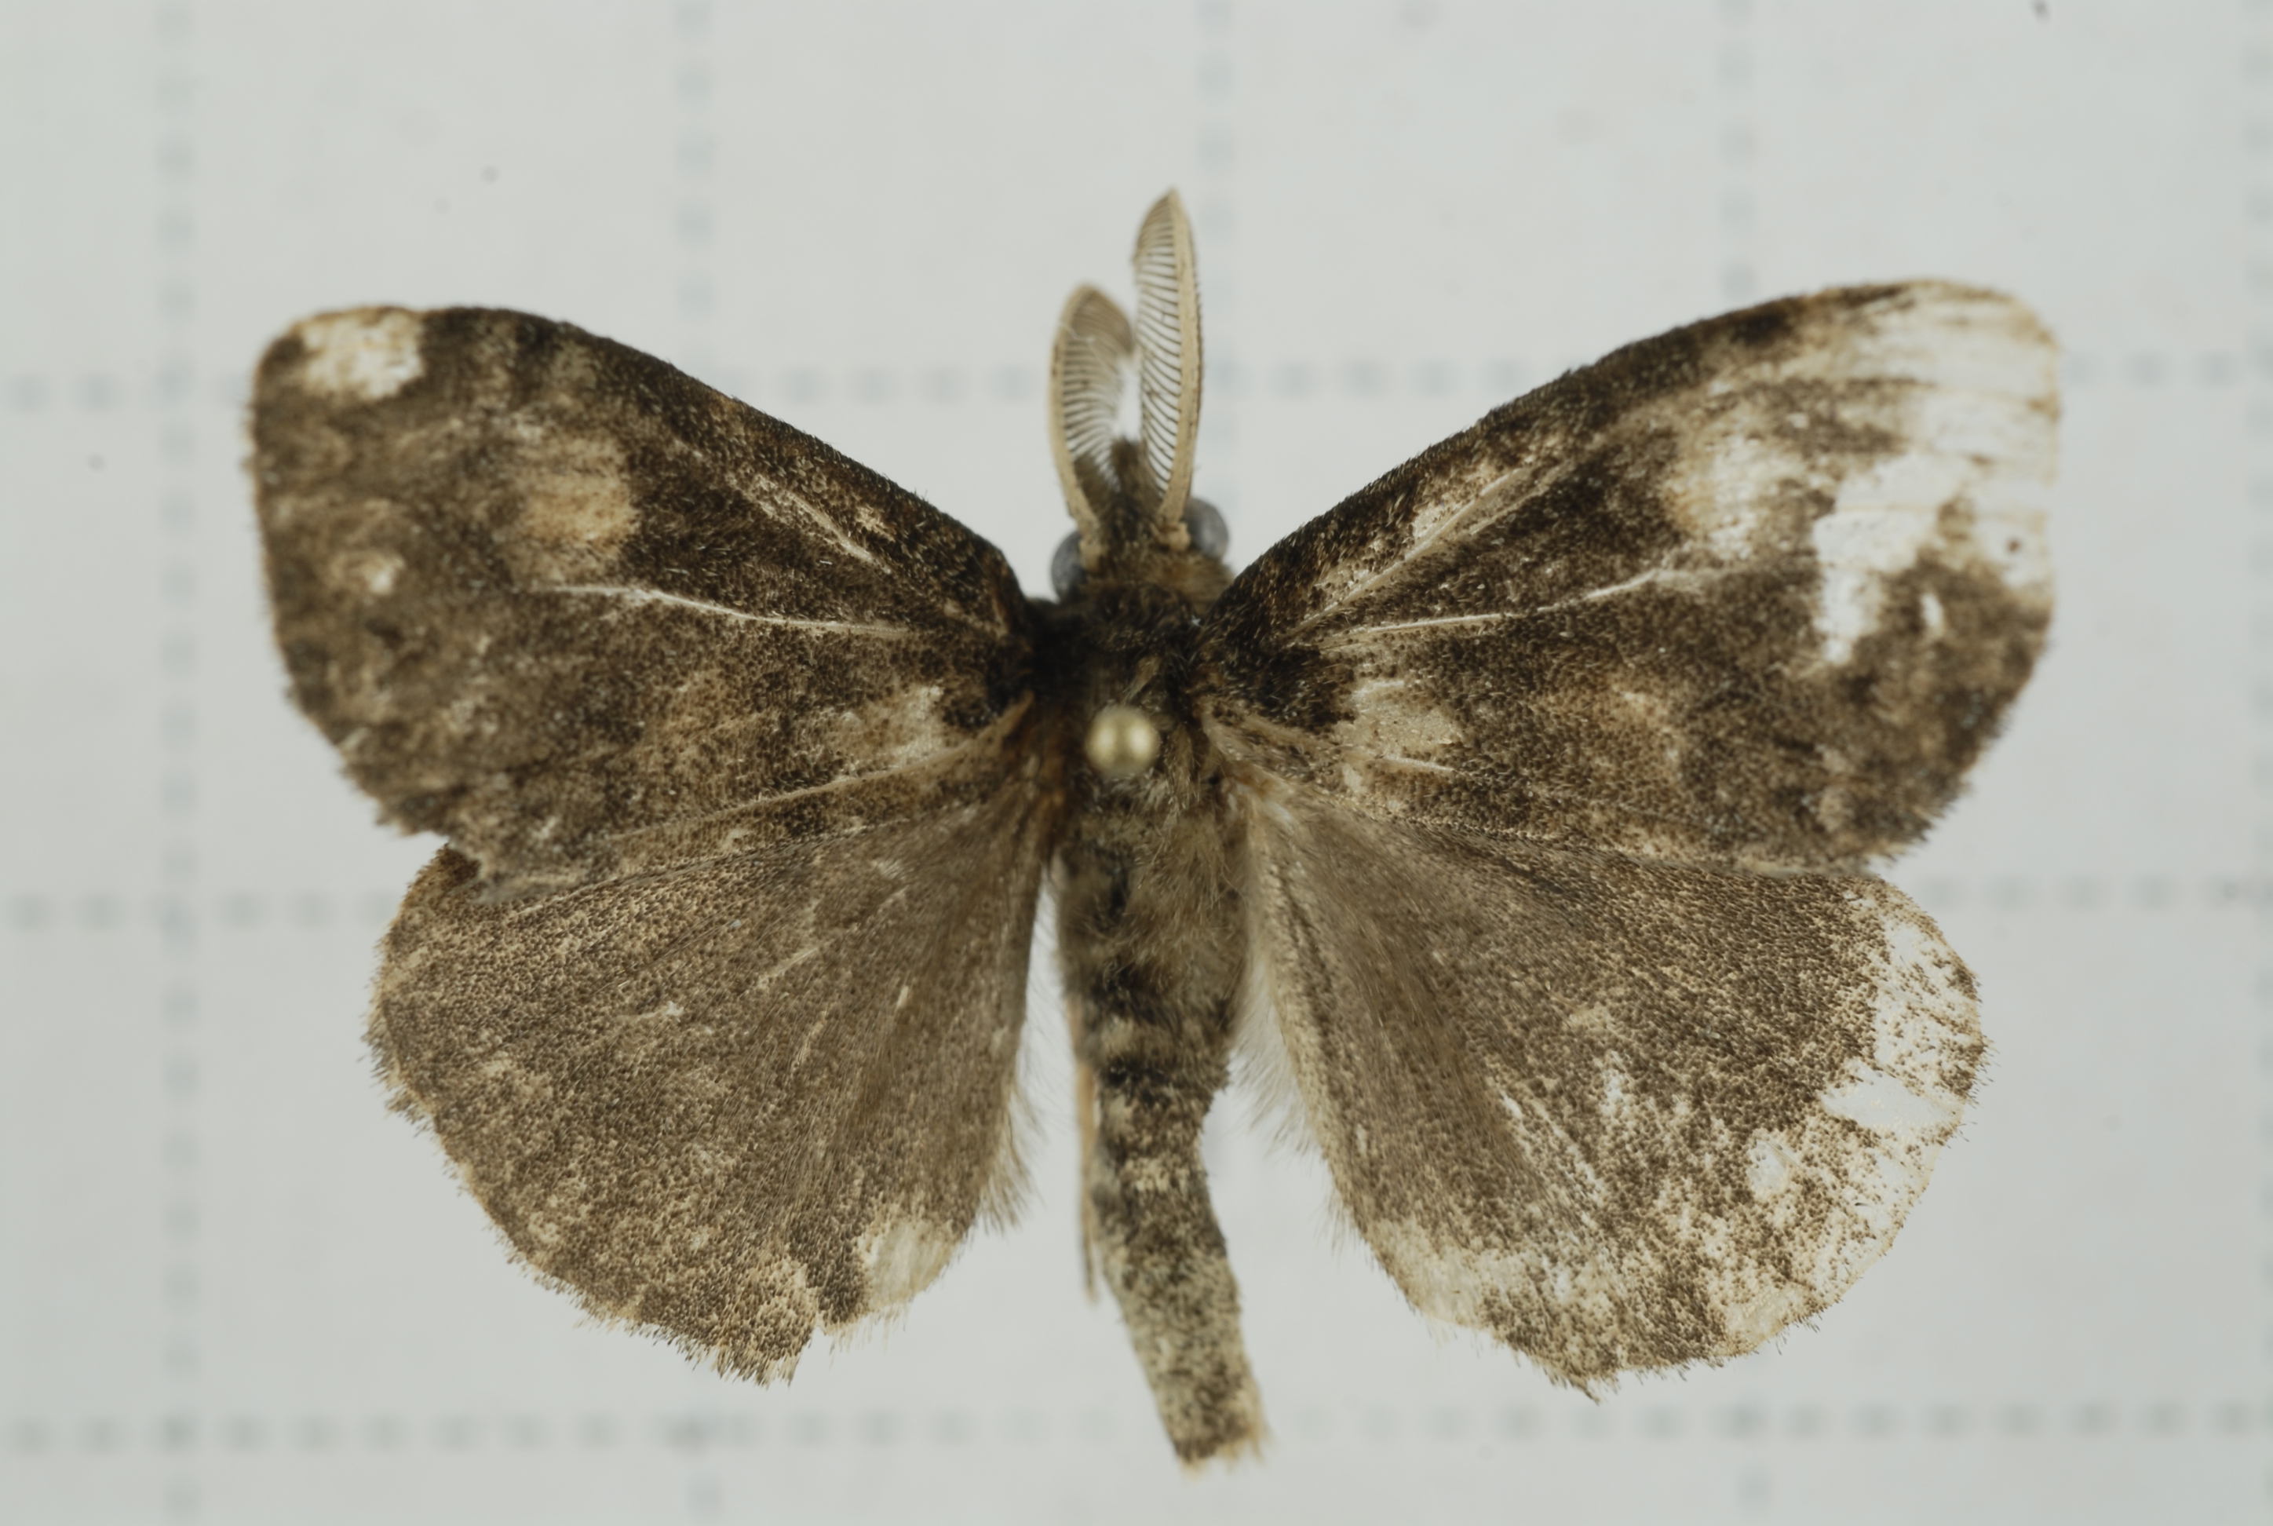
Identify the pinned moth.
Ilema kosemponica
